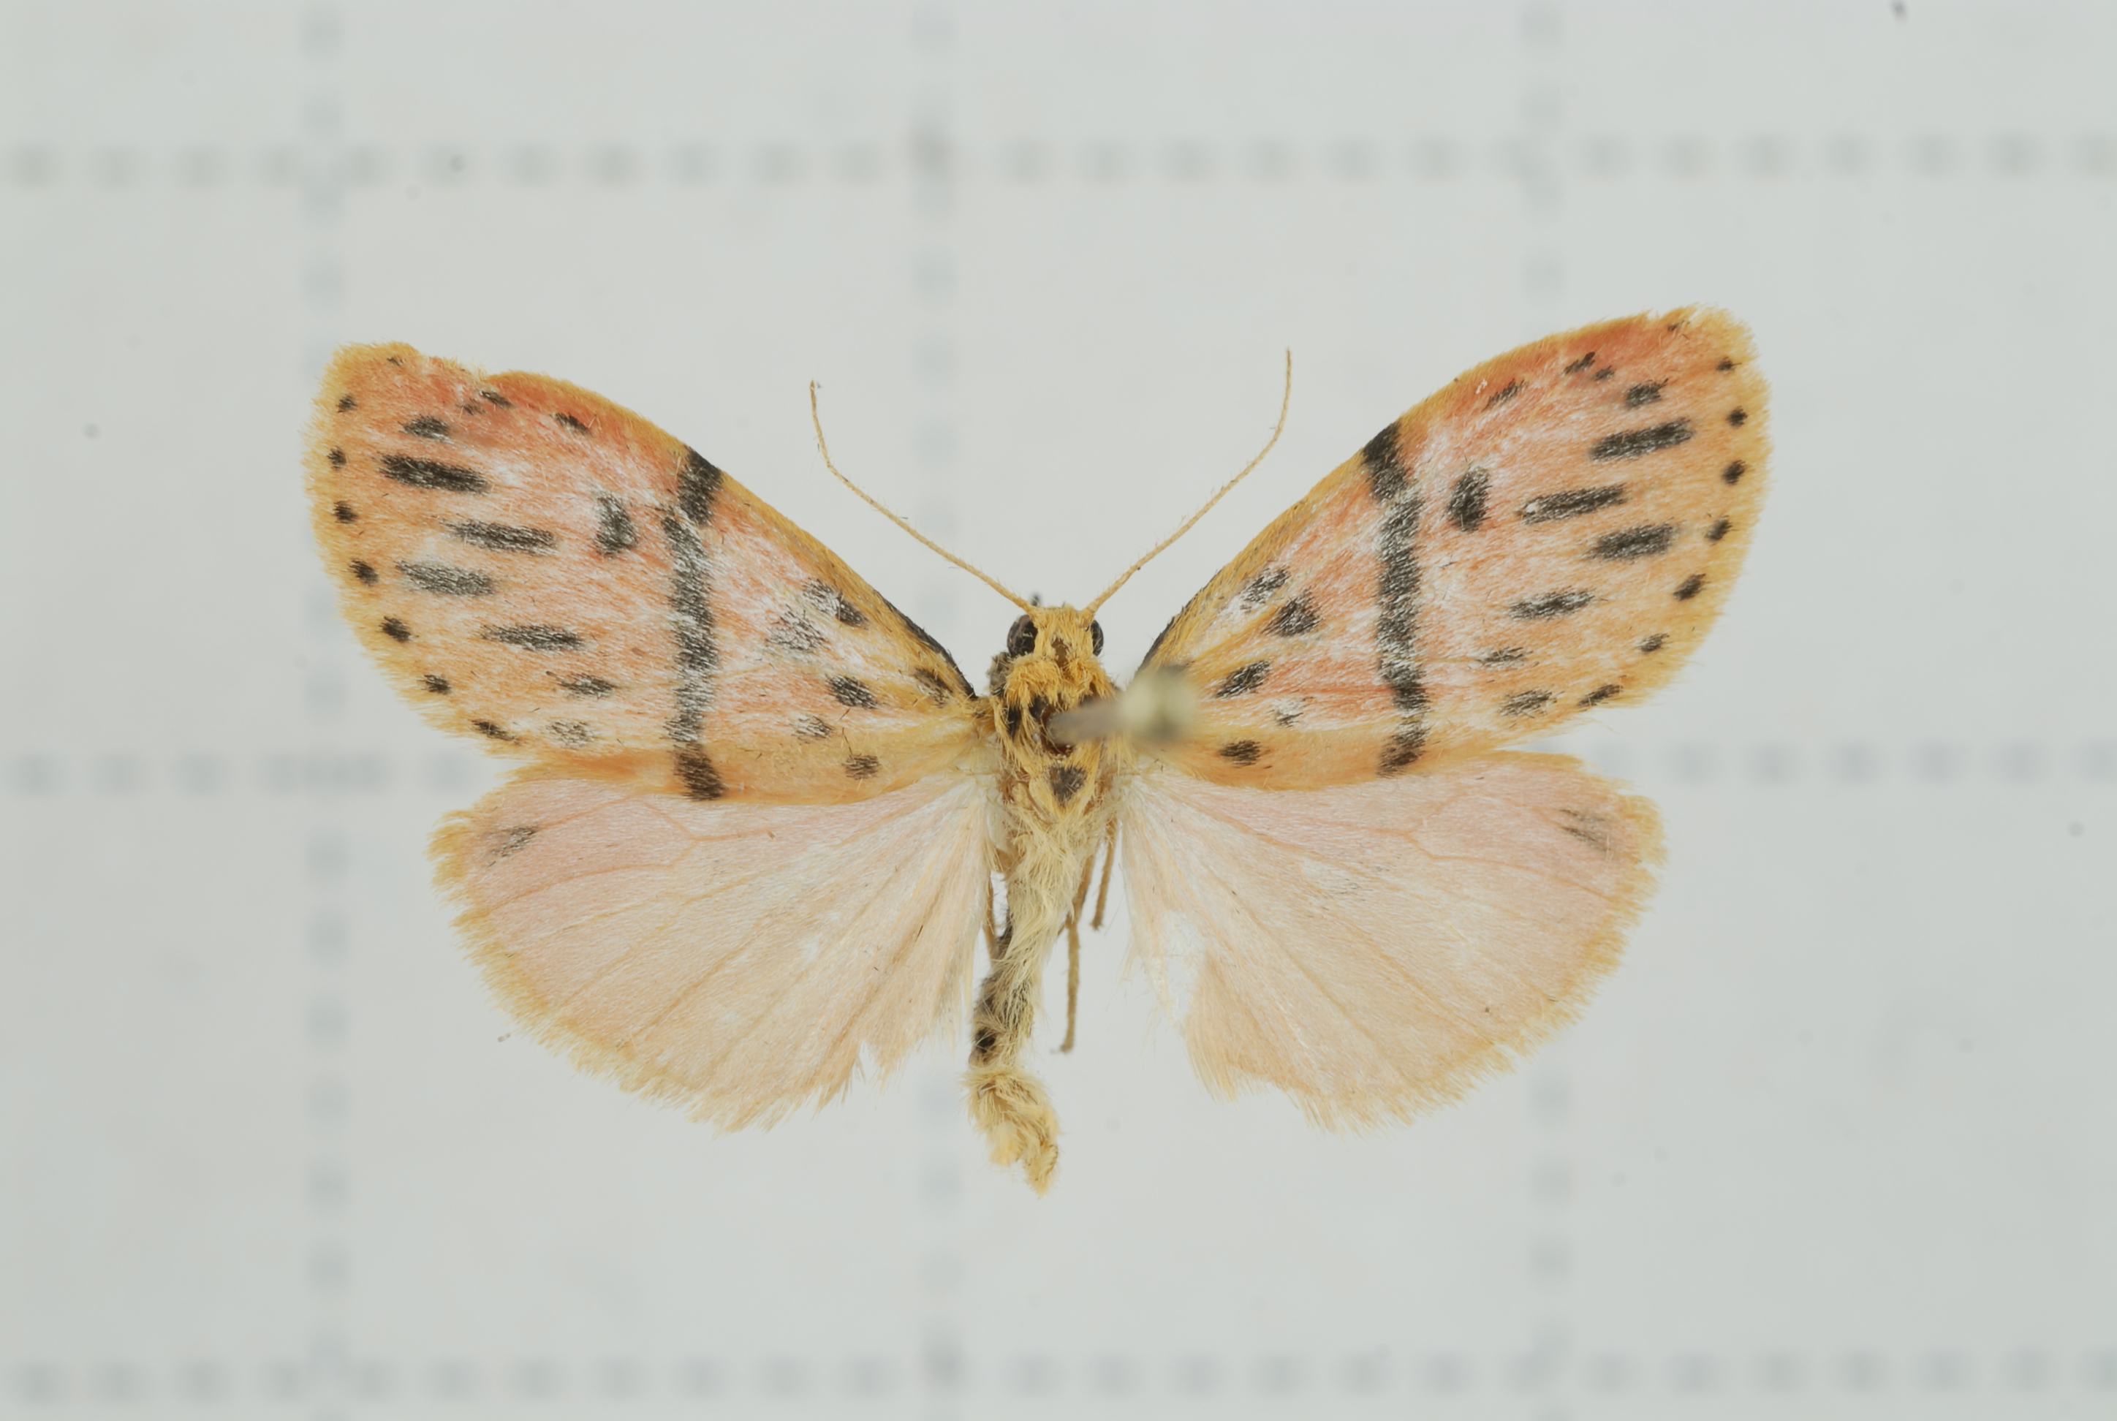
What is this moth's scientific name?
Miltochrista acteola
